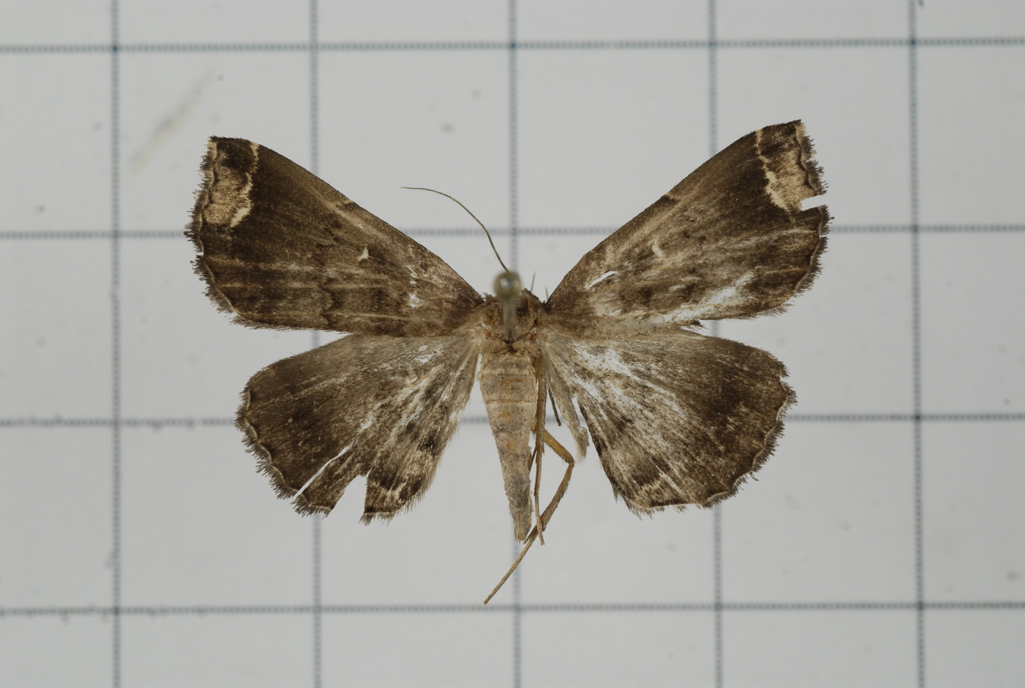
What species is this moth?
Adrapsa quadrilinealis
